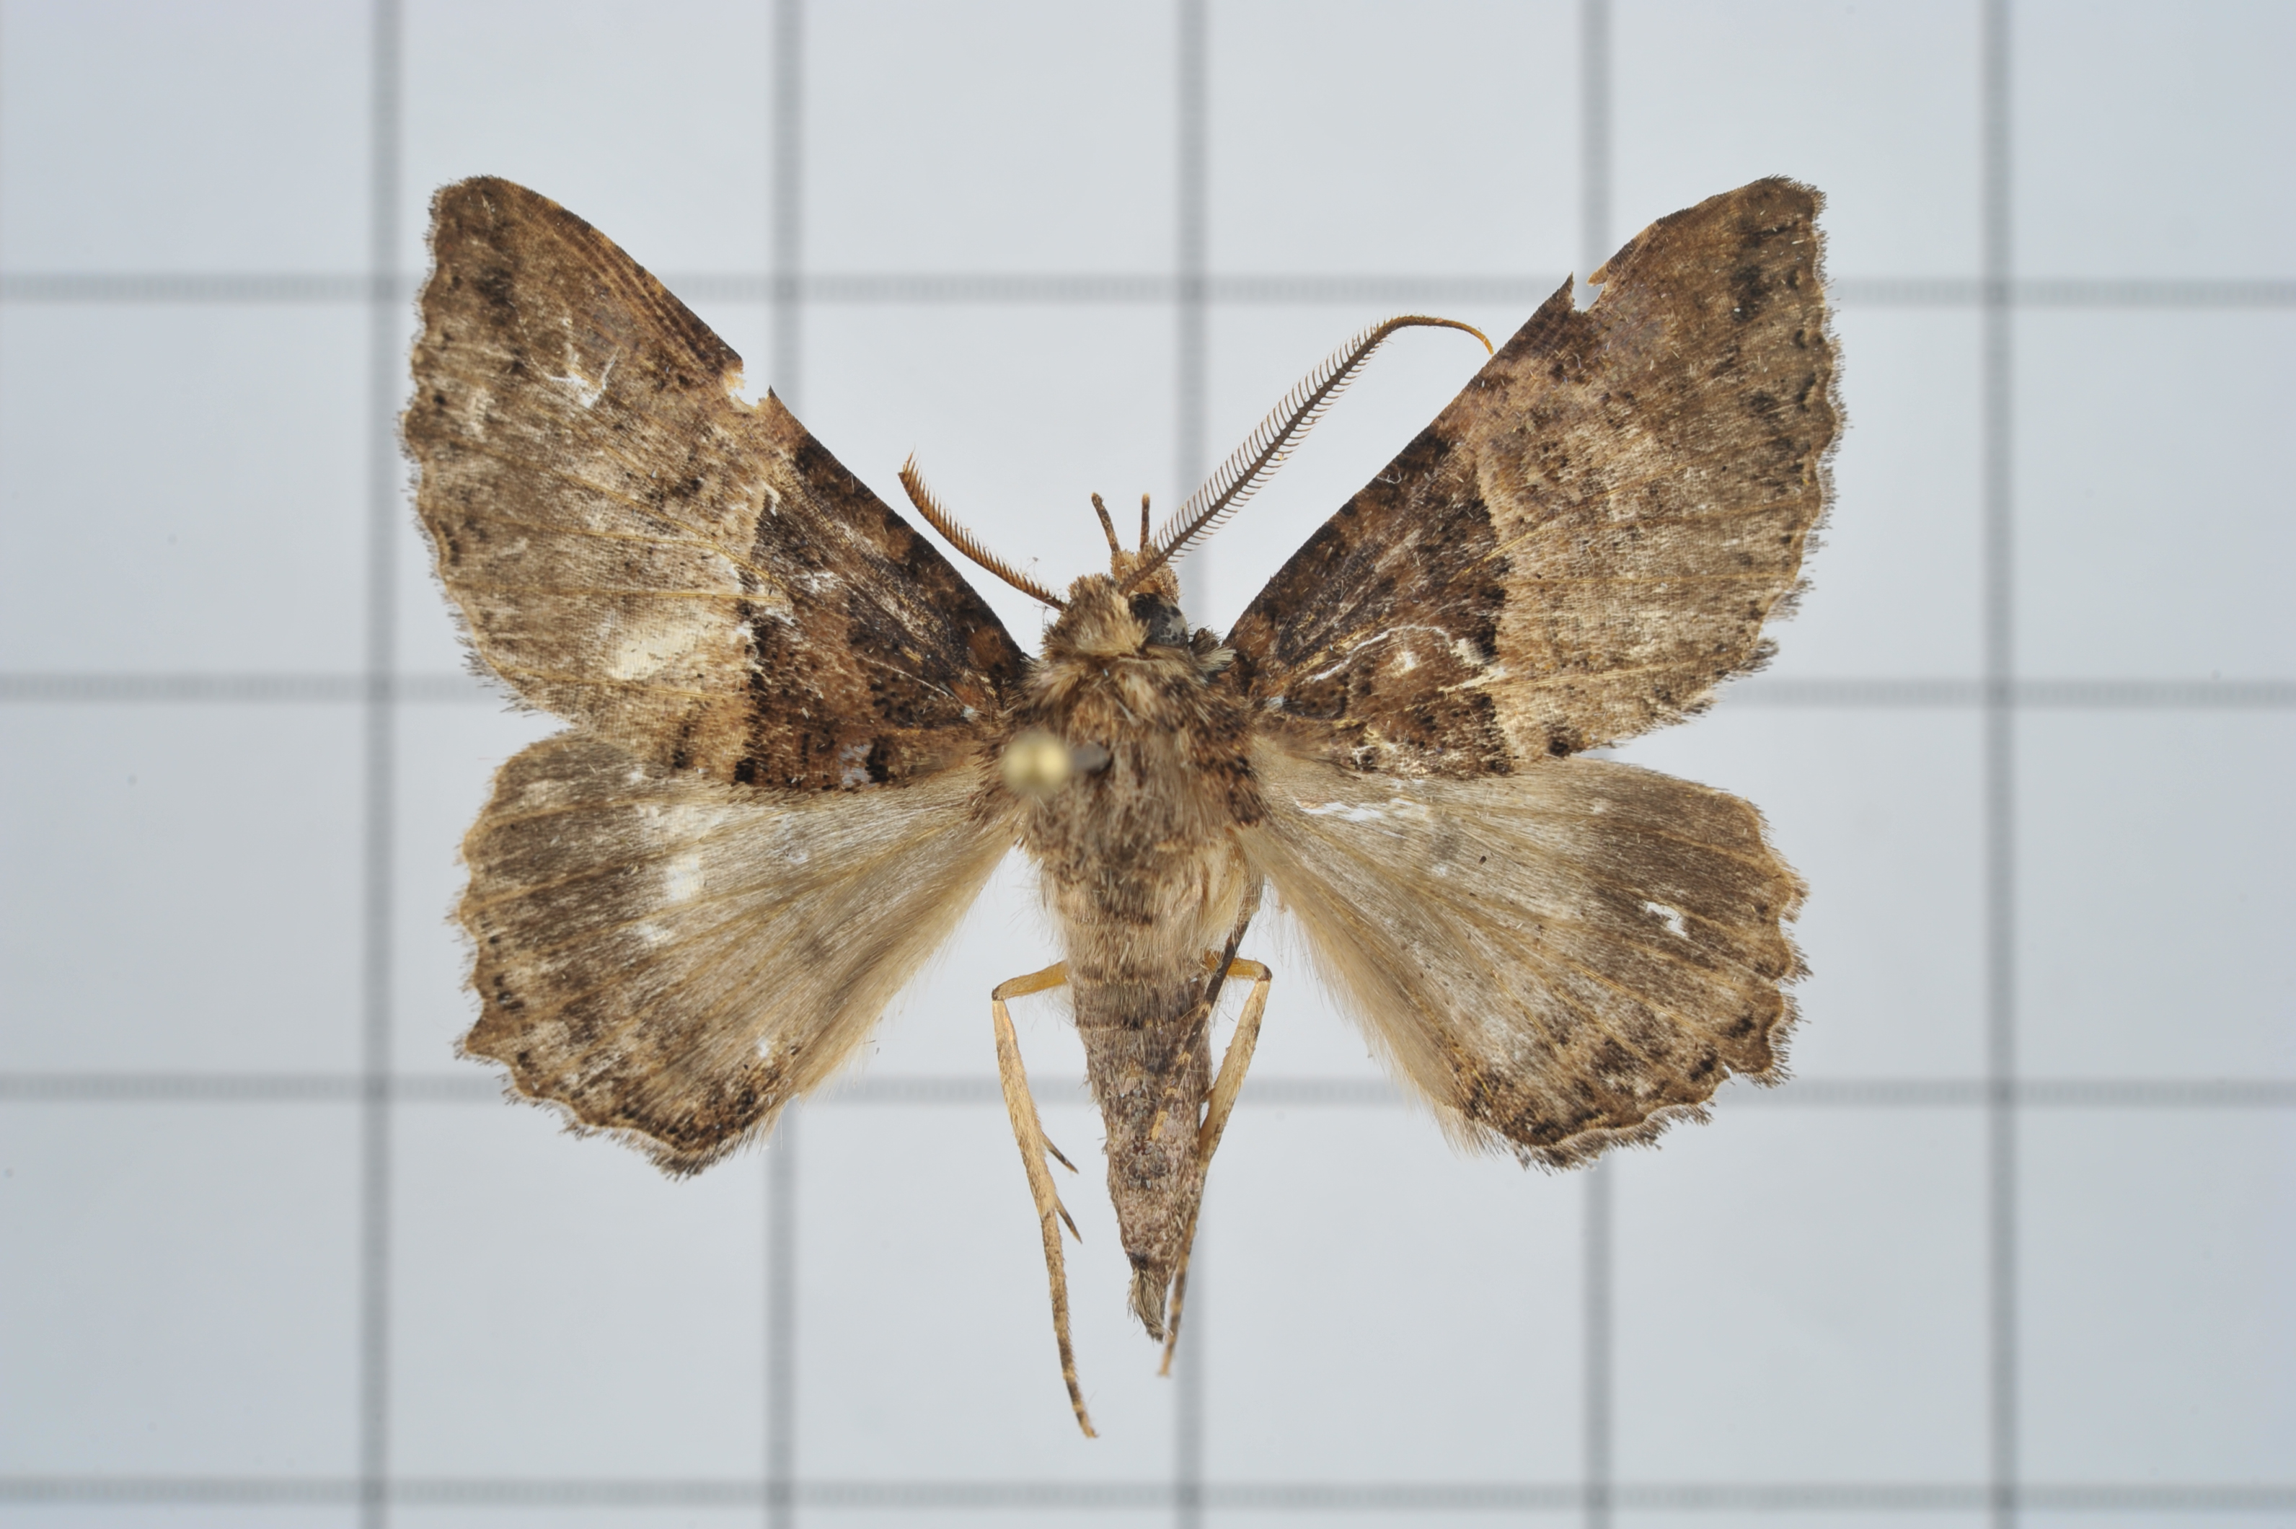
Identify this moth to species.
Daddala lucilla
